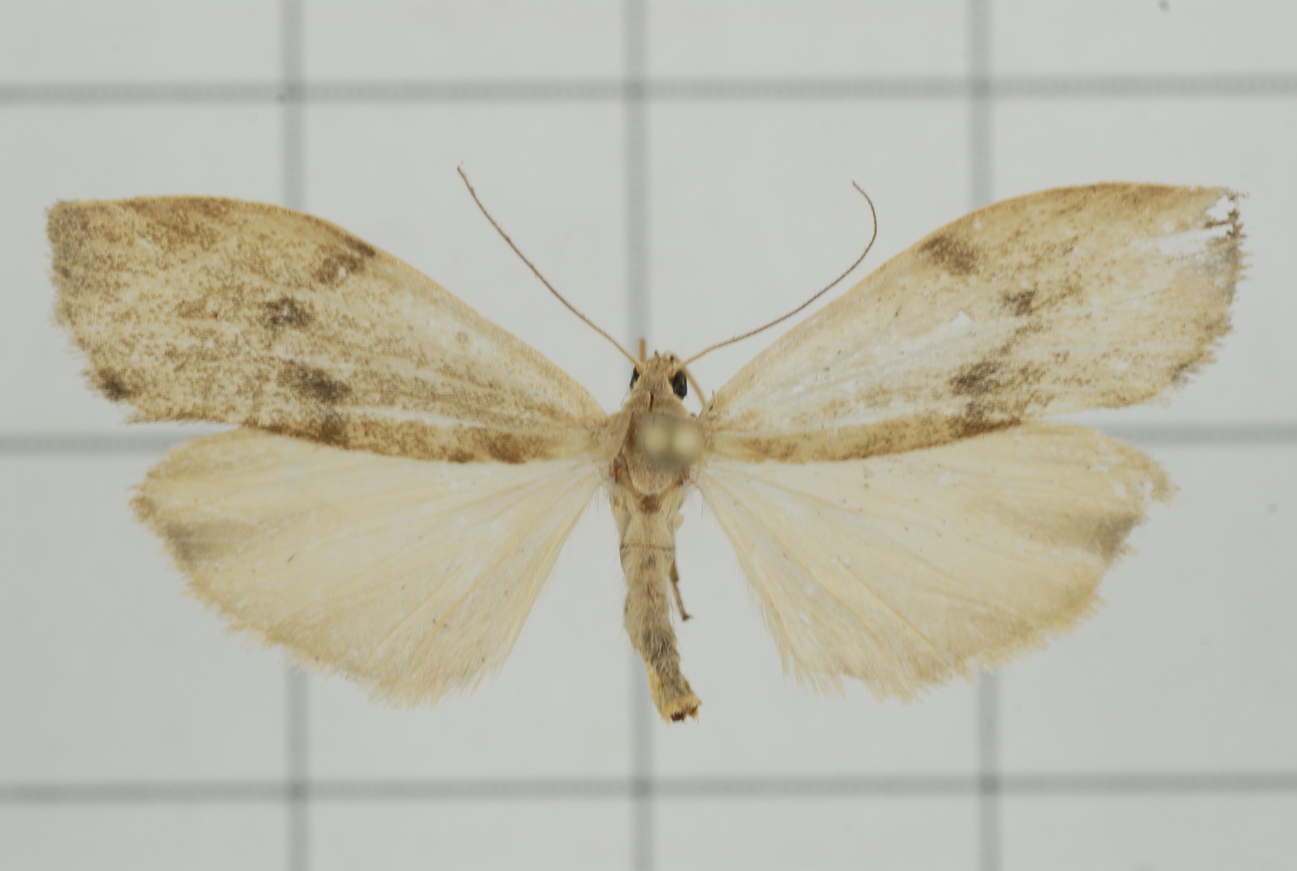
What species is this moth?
Gampola sinica
